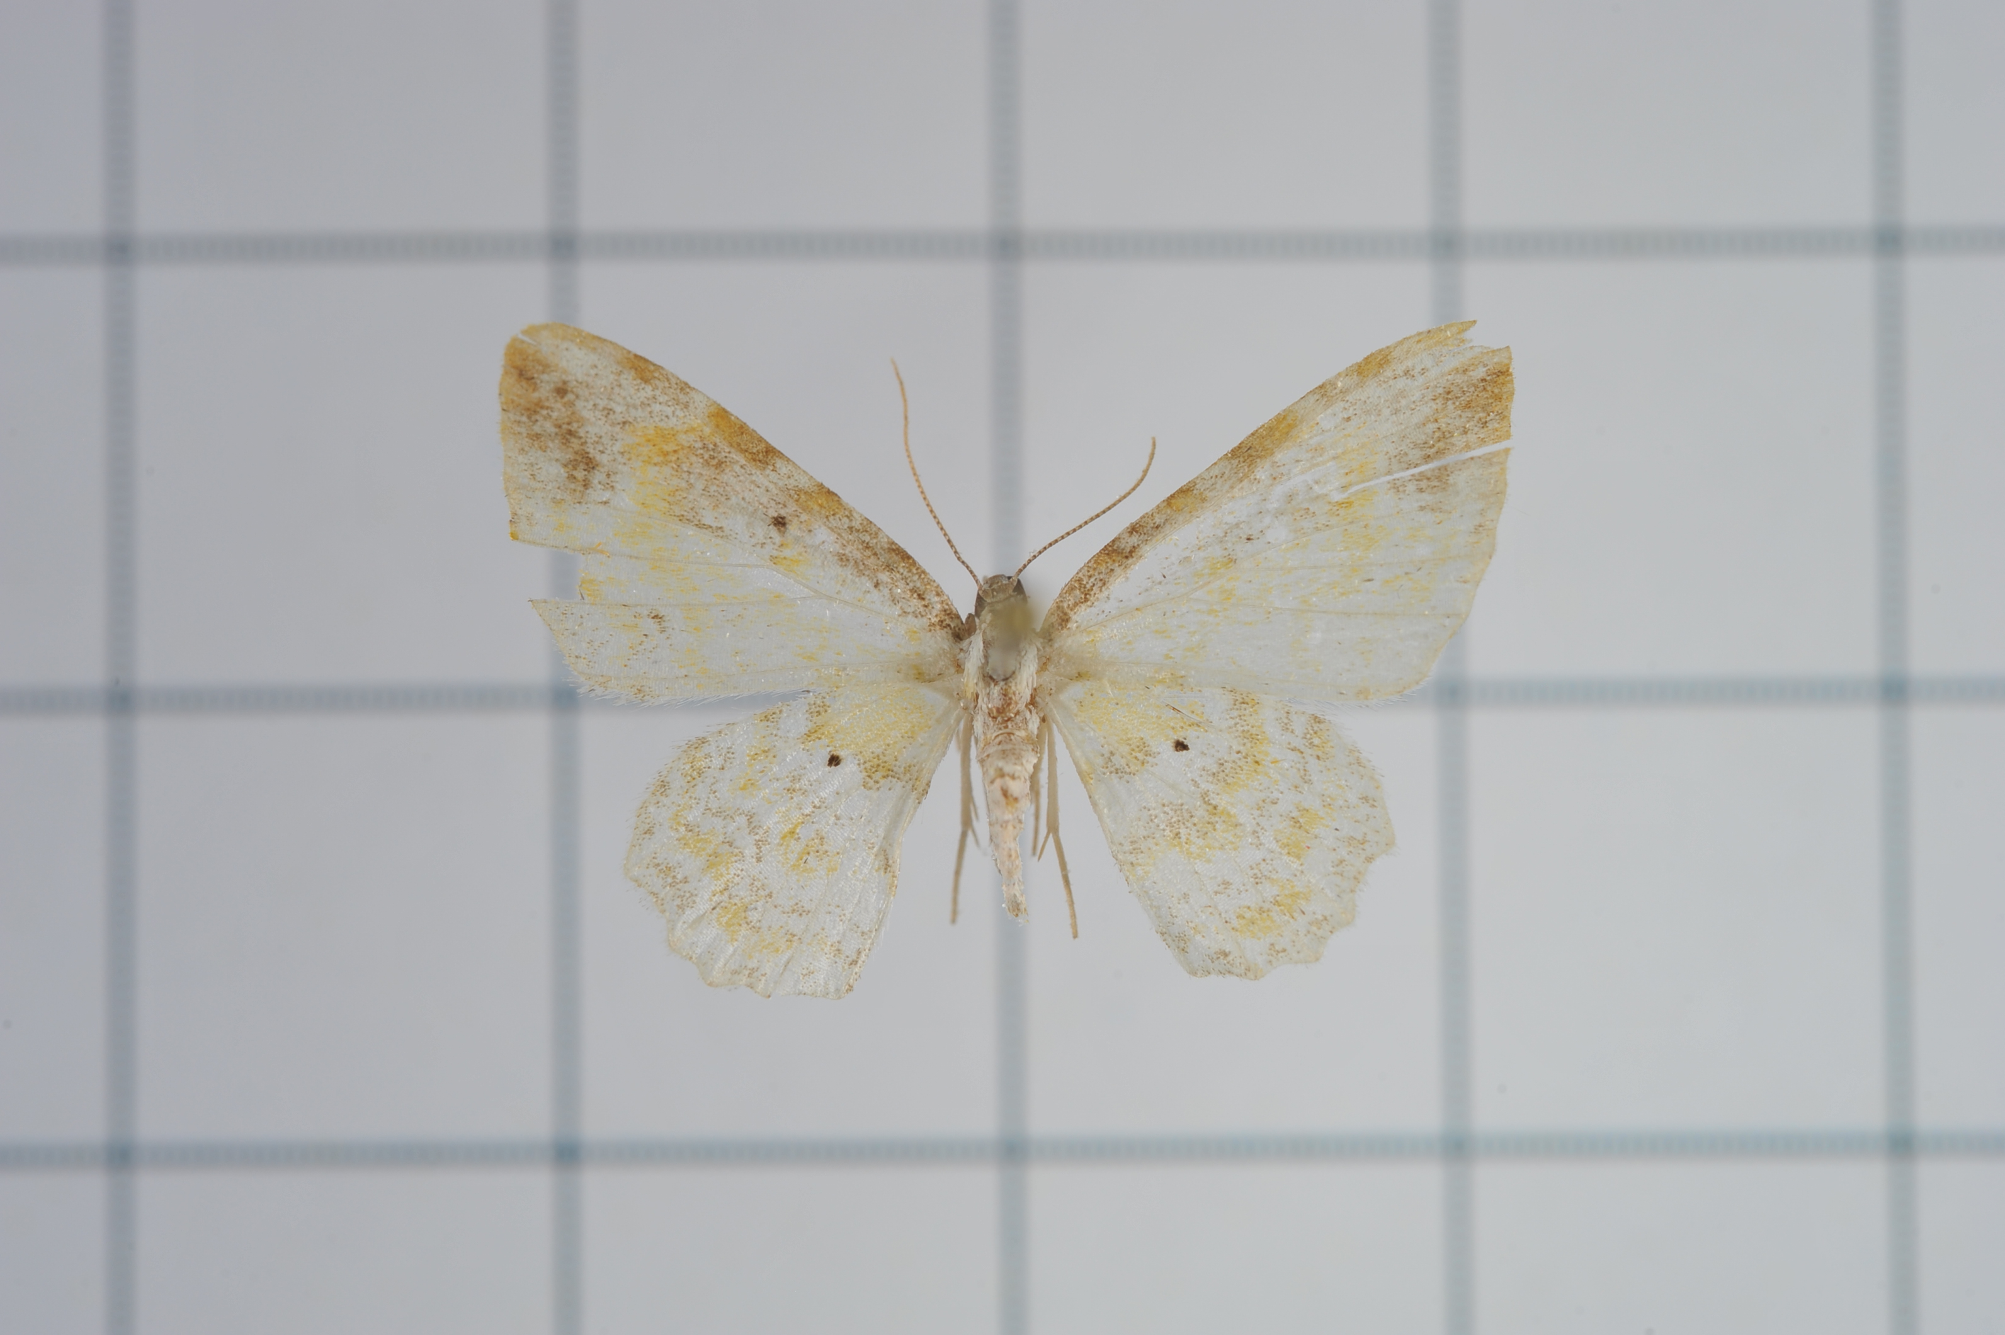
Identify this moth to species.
Acolutha pictaria imbecilla
